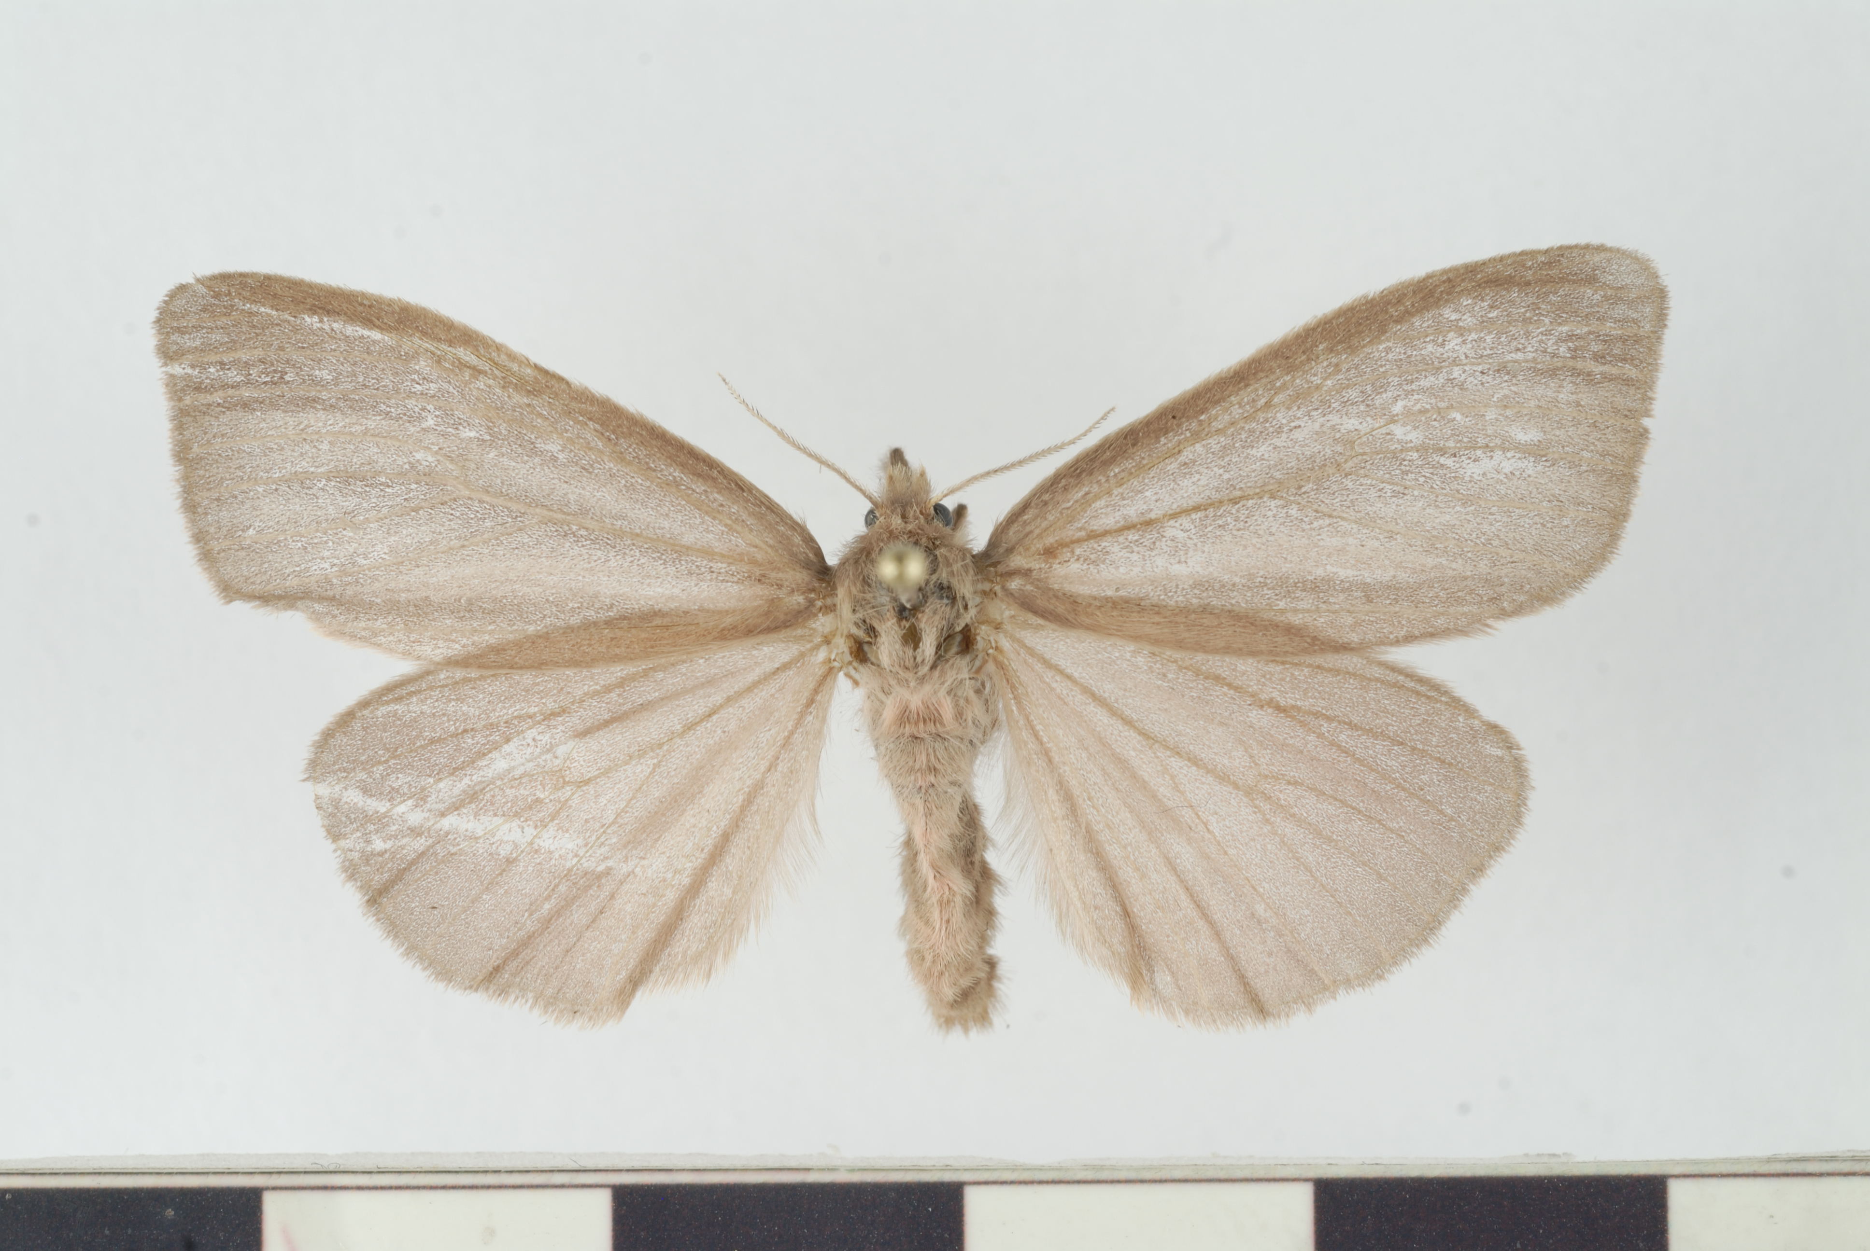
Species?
Pantana substrigosa
